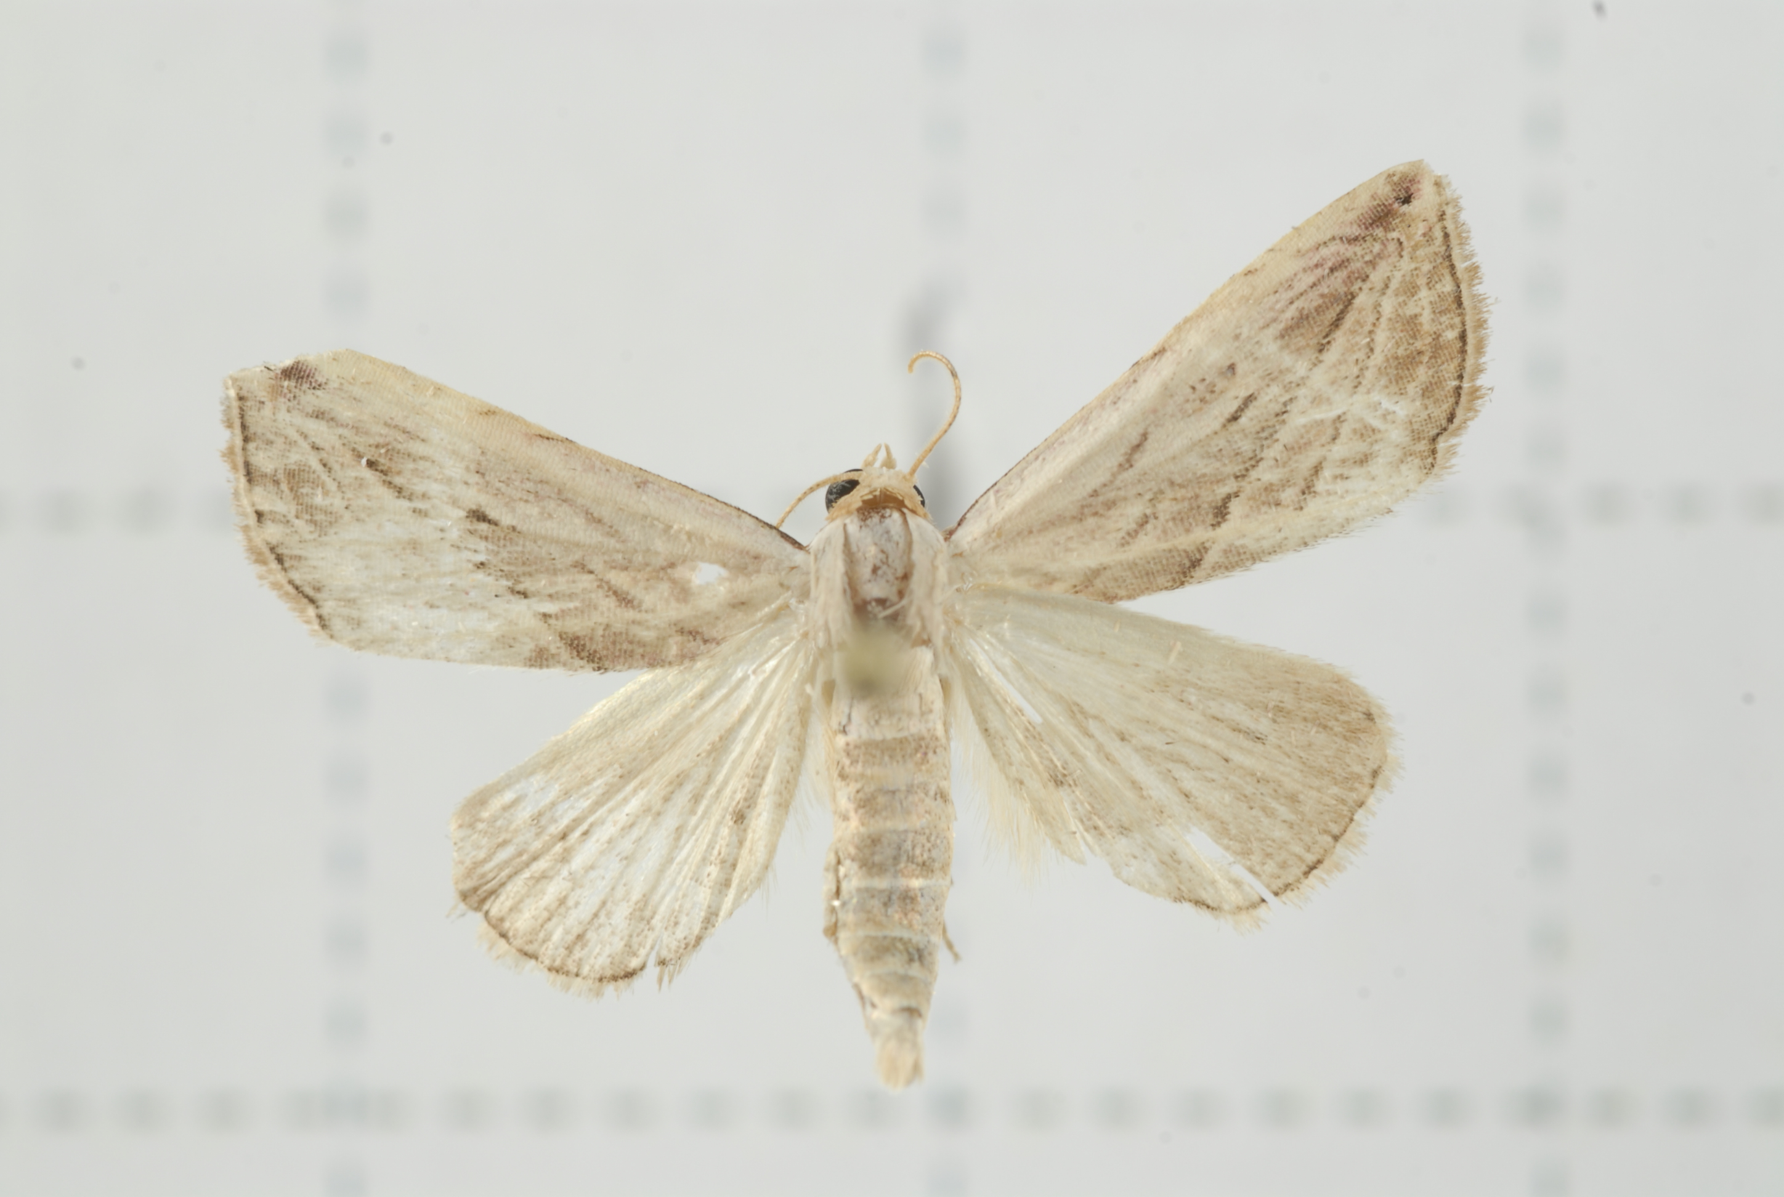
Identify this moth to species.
Eublemma ragusana
